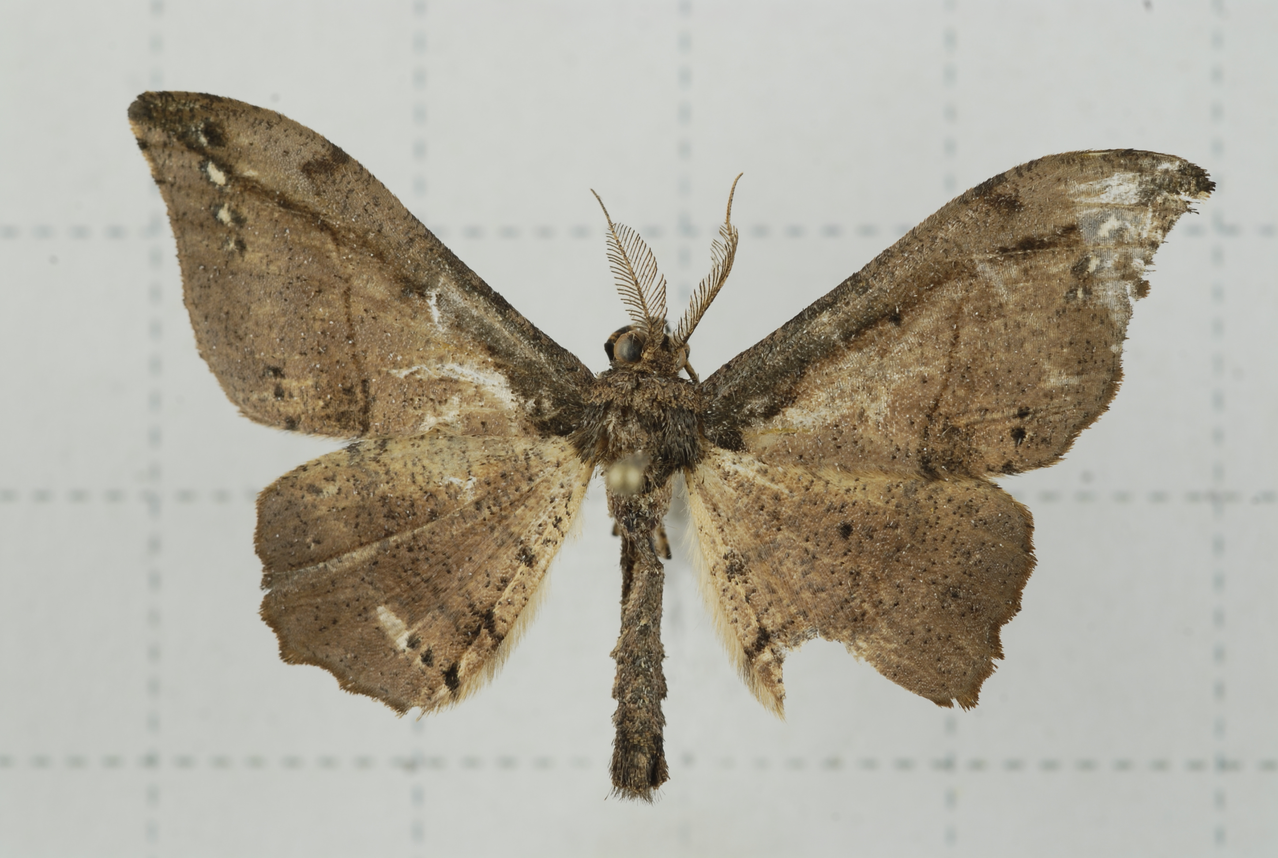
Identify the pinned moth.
Hyposidra infixaria
